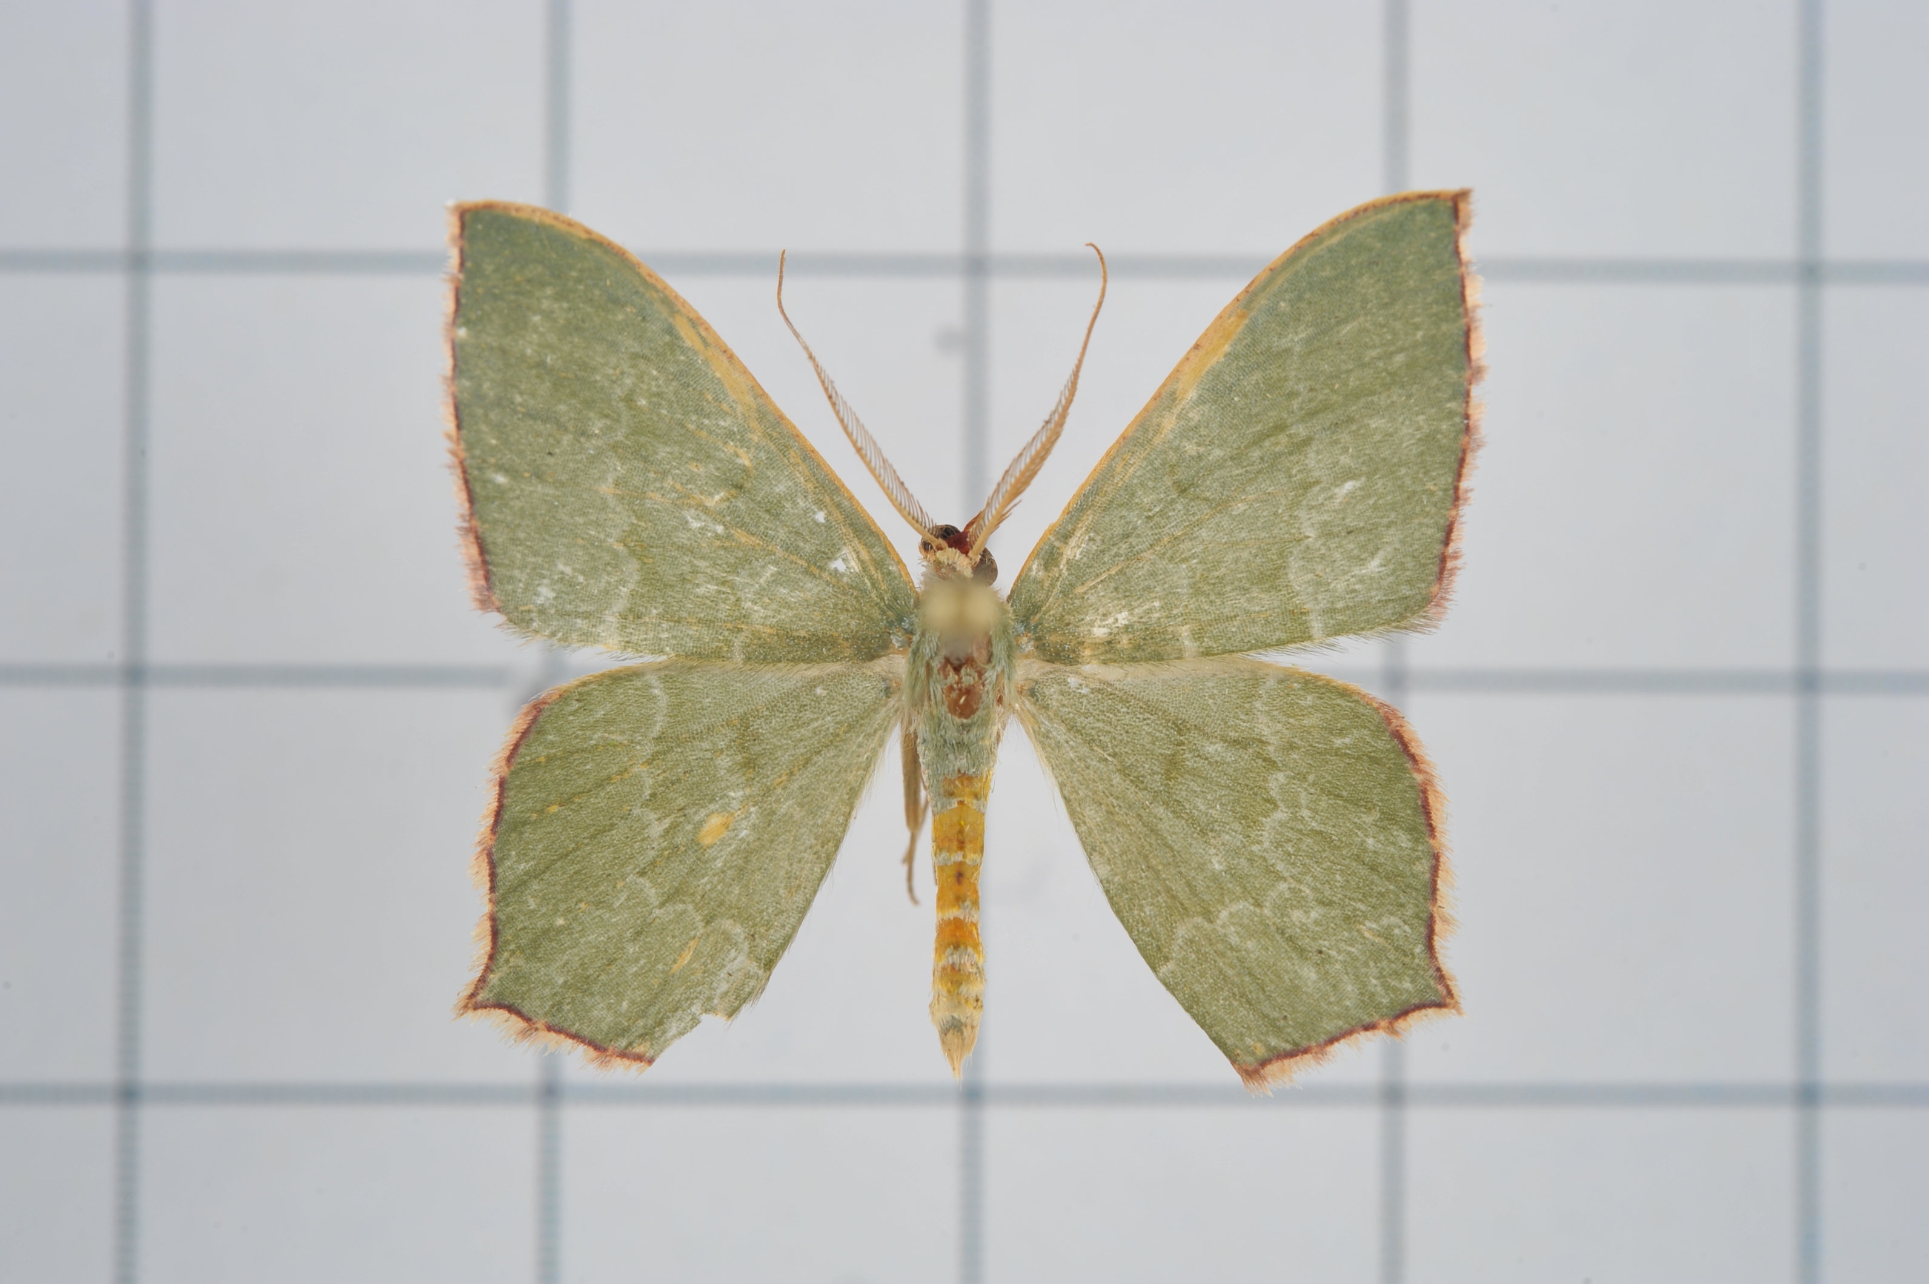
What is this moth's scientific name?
Maxates rufolimbata
